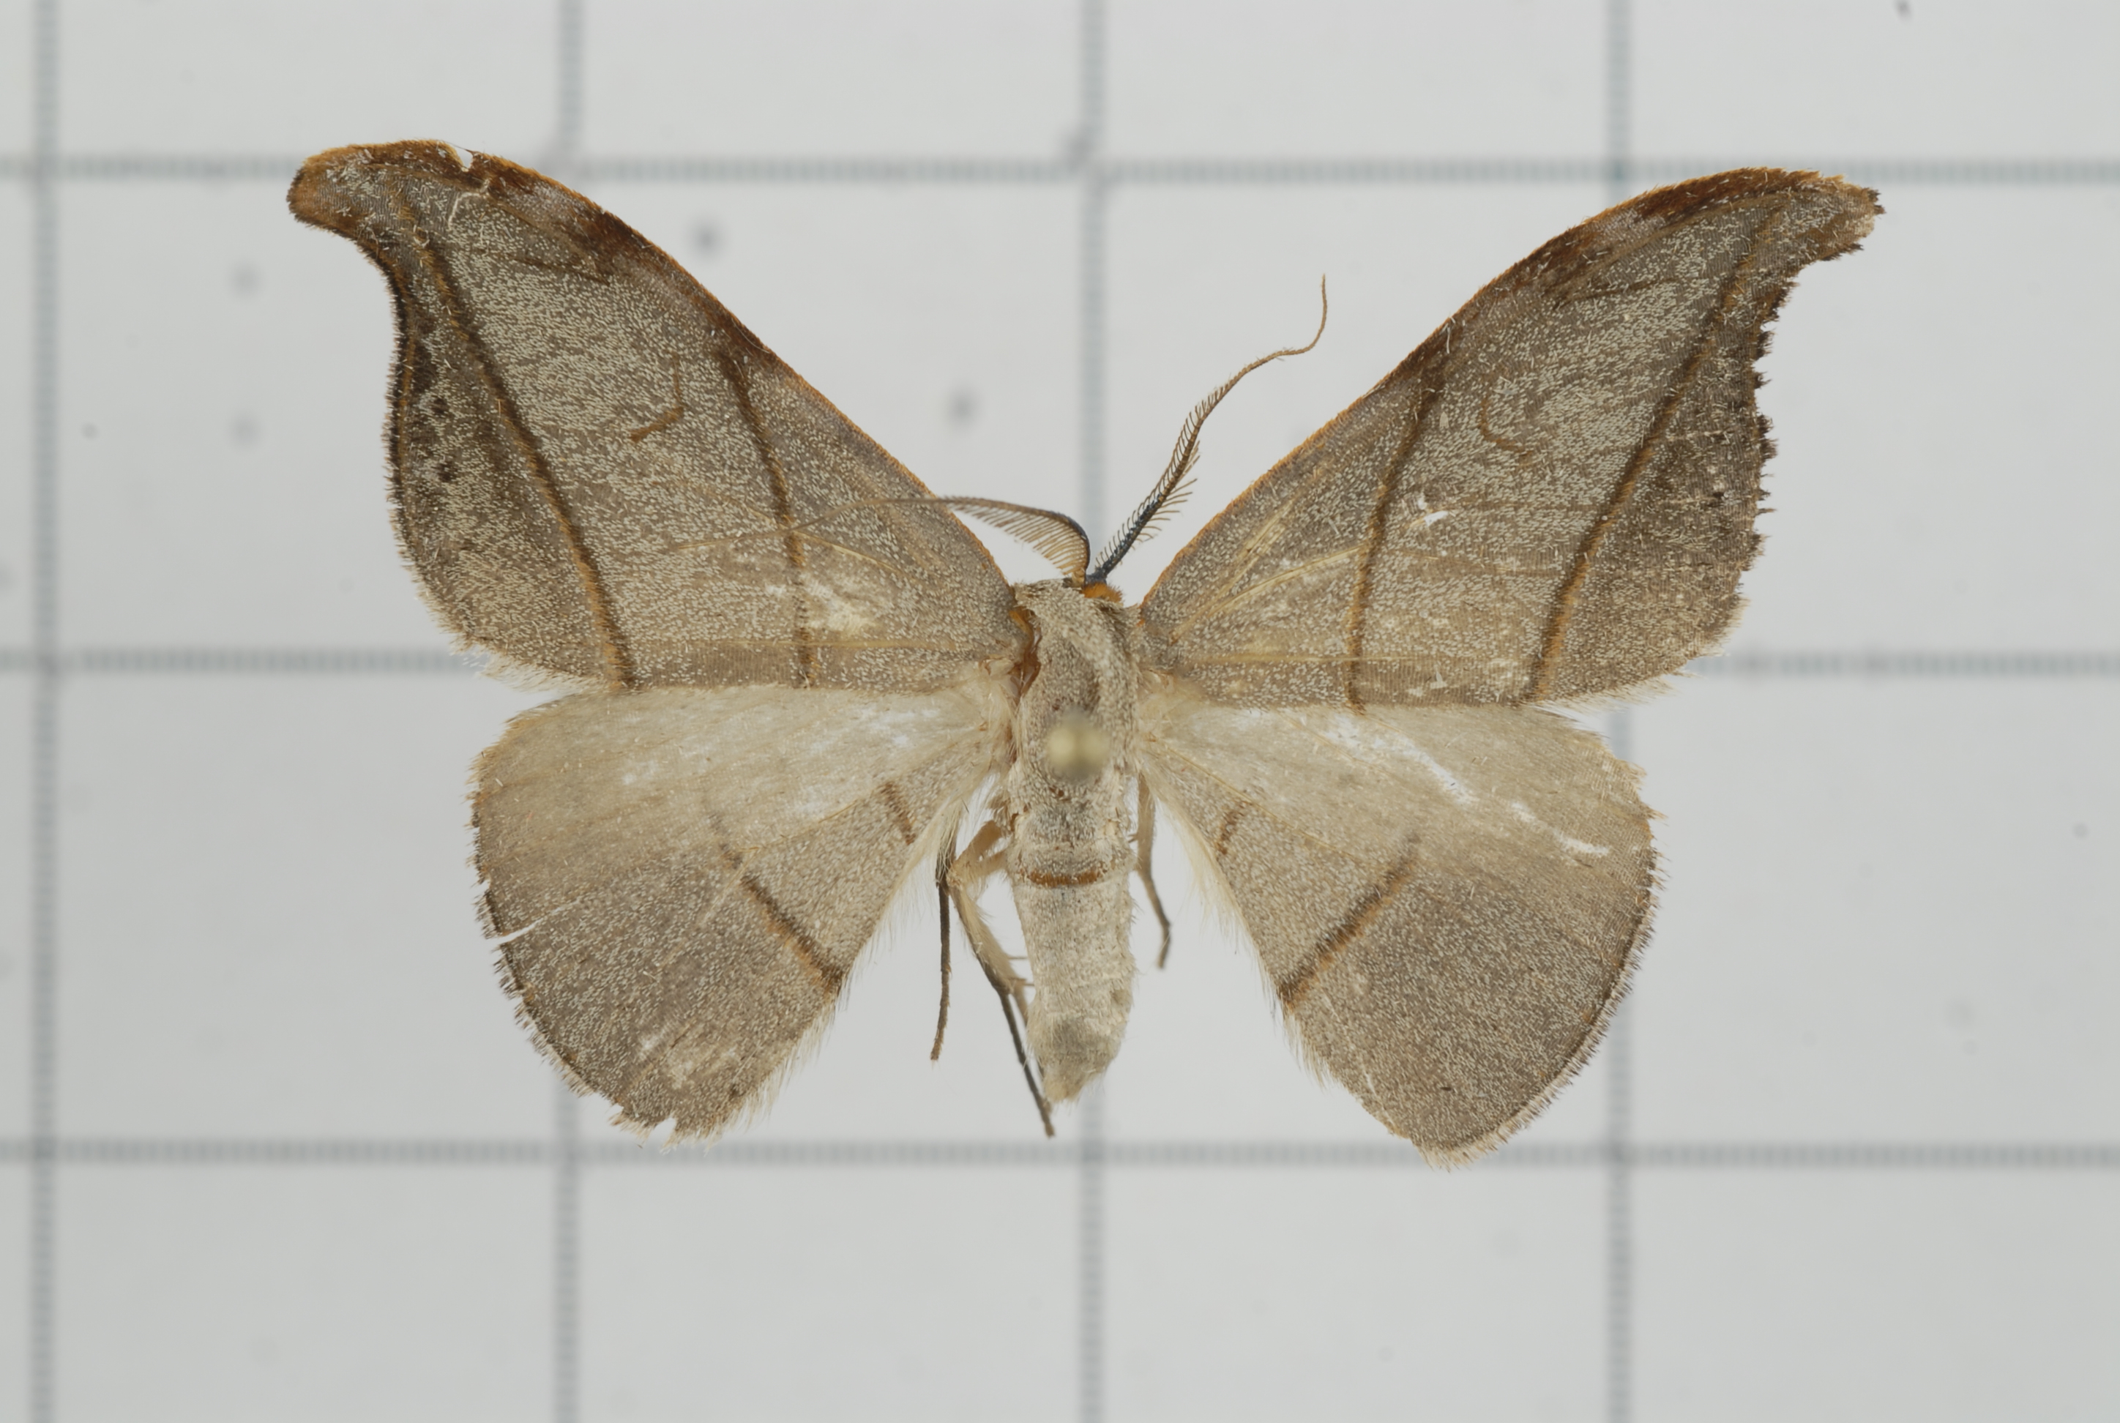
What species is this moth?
Nordstromia semililacina
